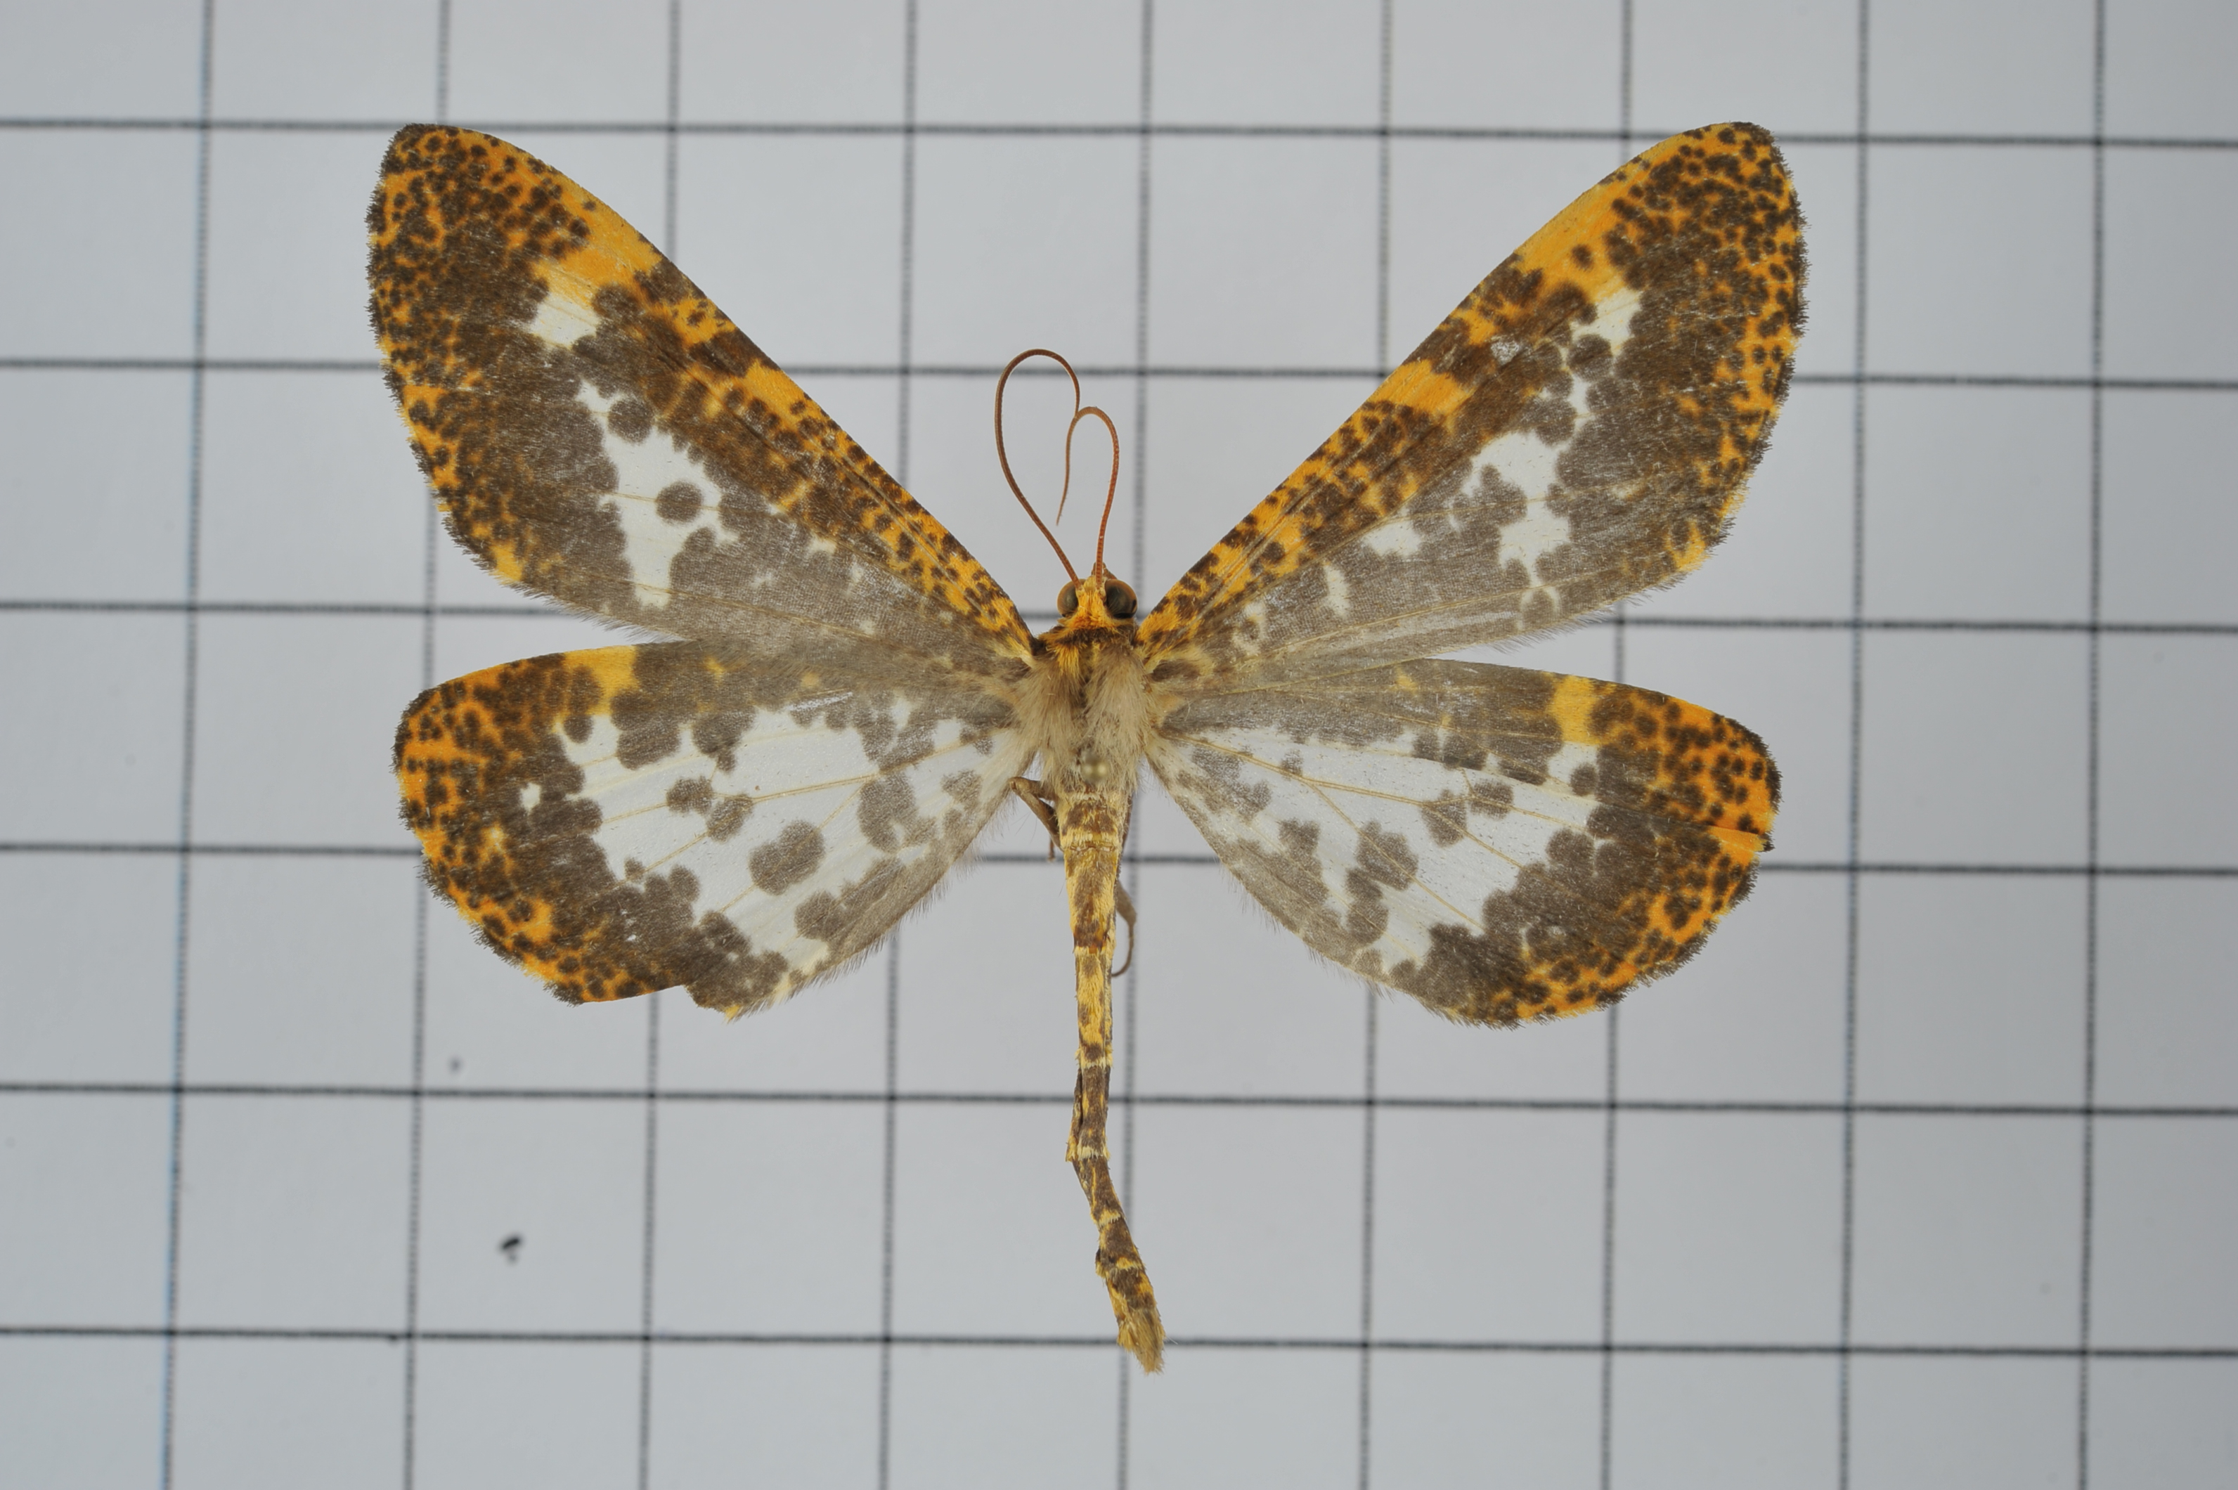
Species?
Epobeidia lucifera extranigricans
